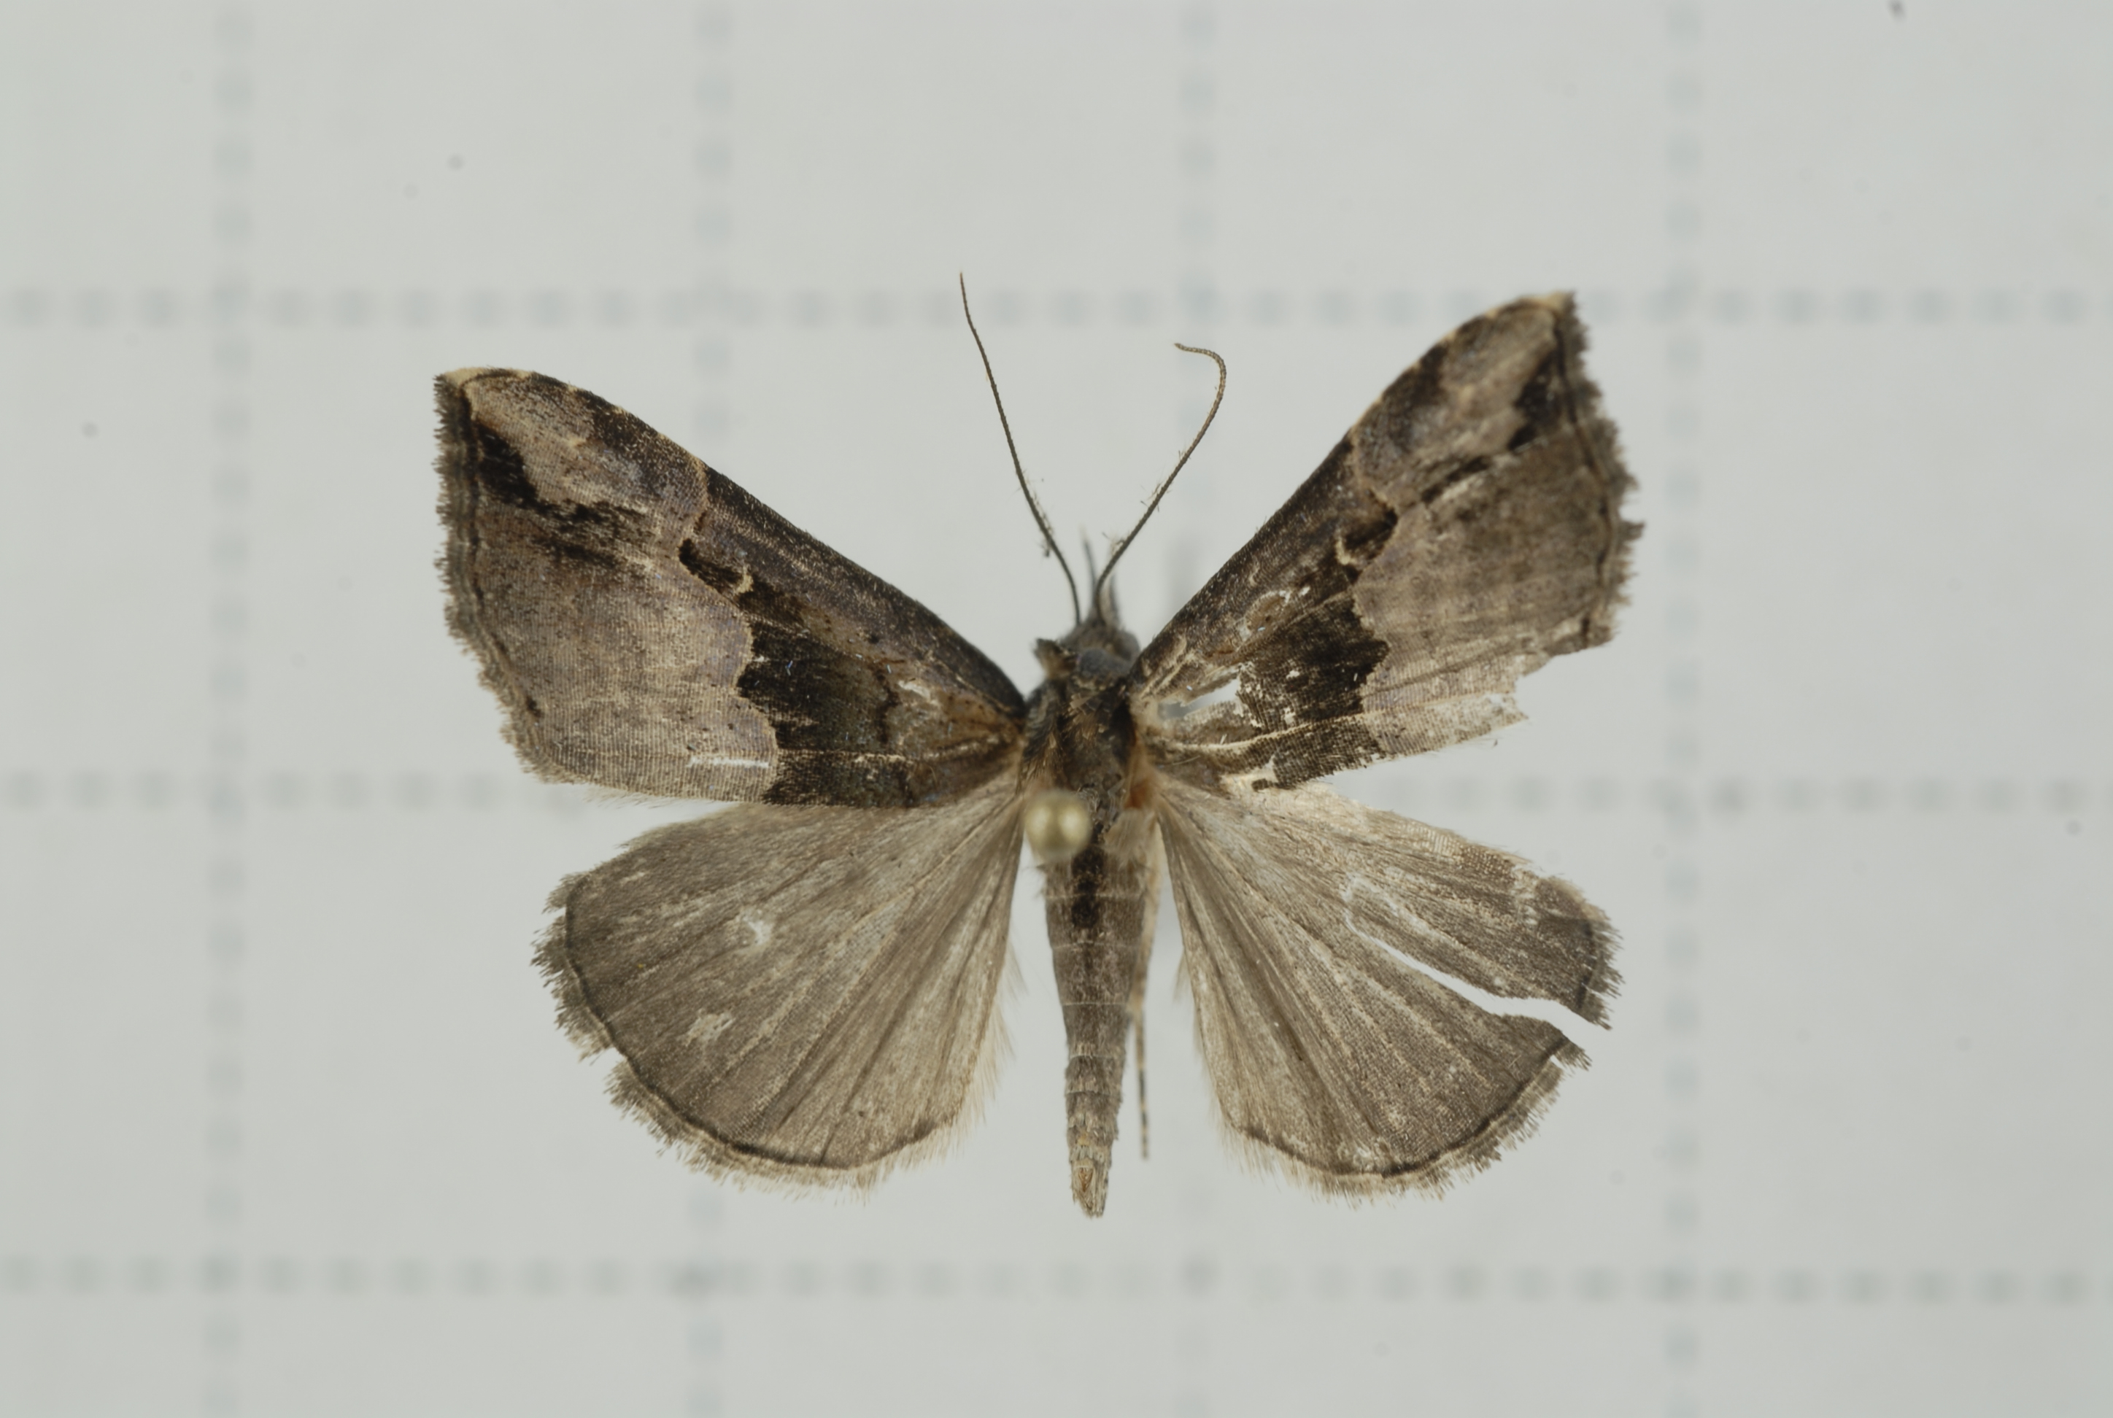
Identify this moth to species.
Dichromia indicatalis
